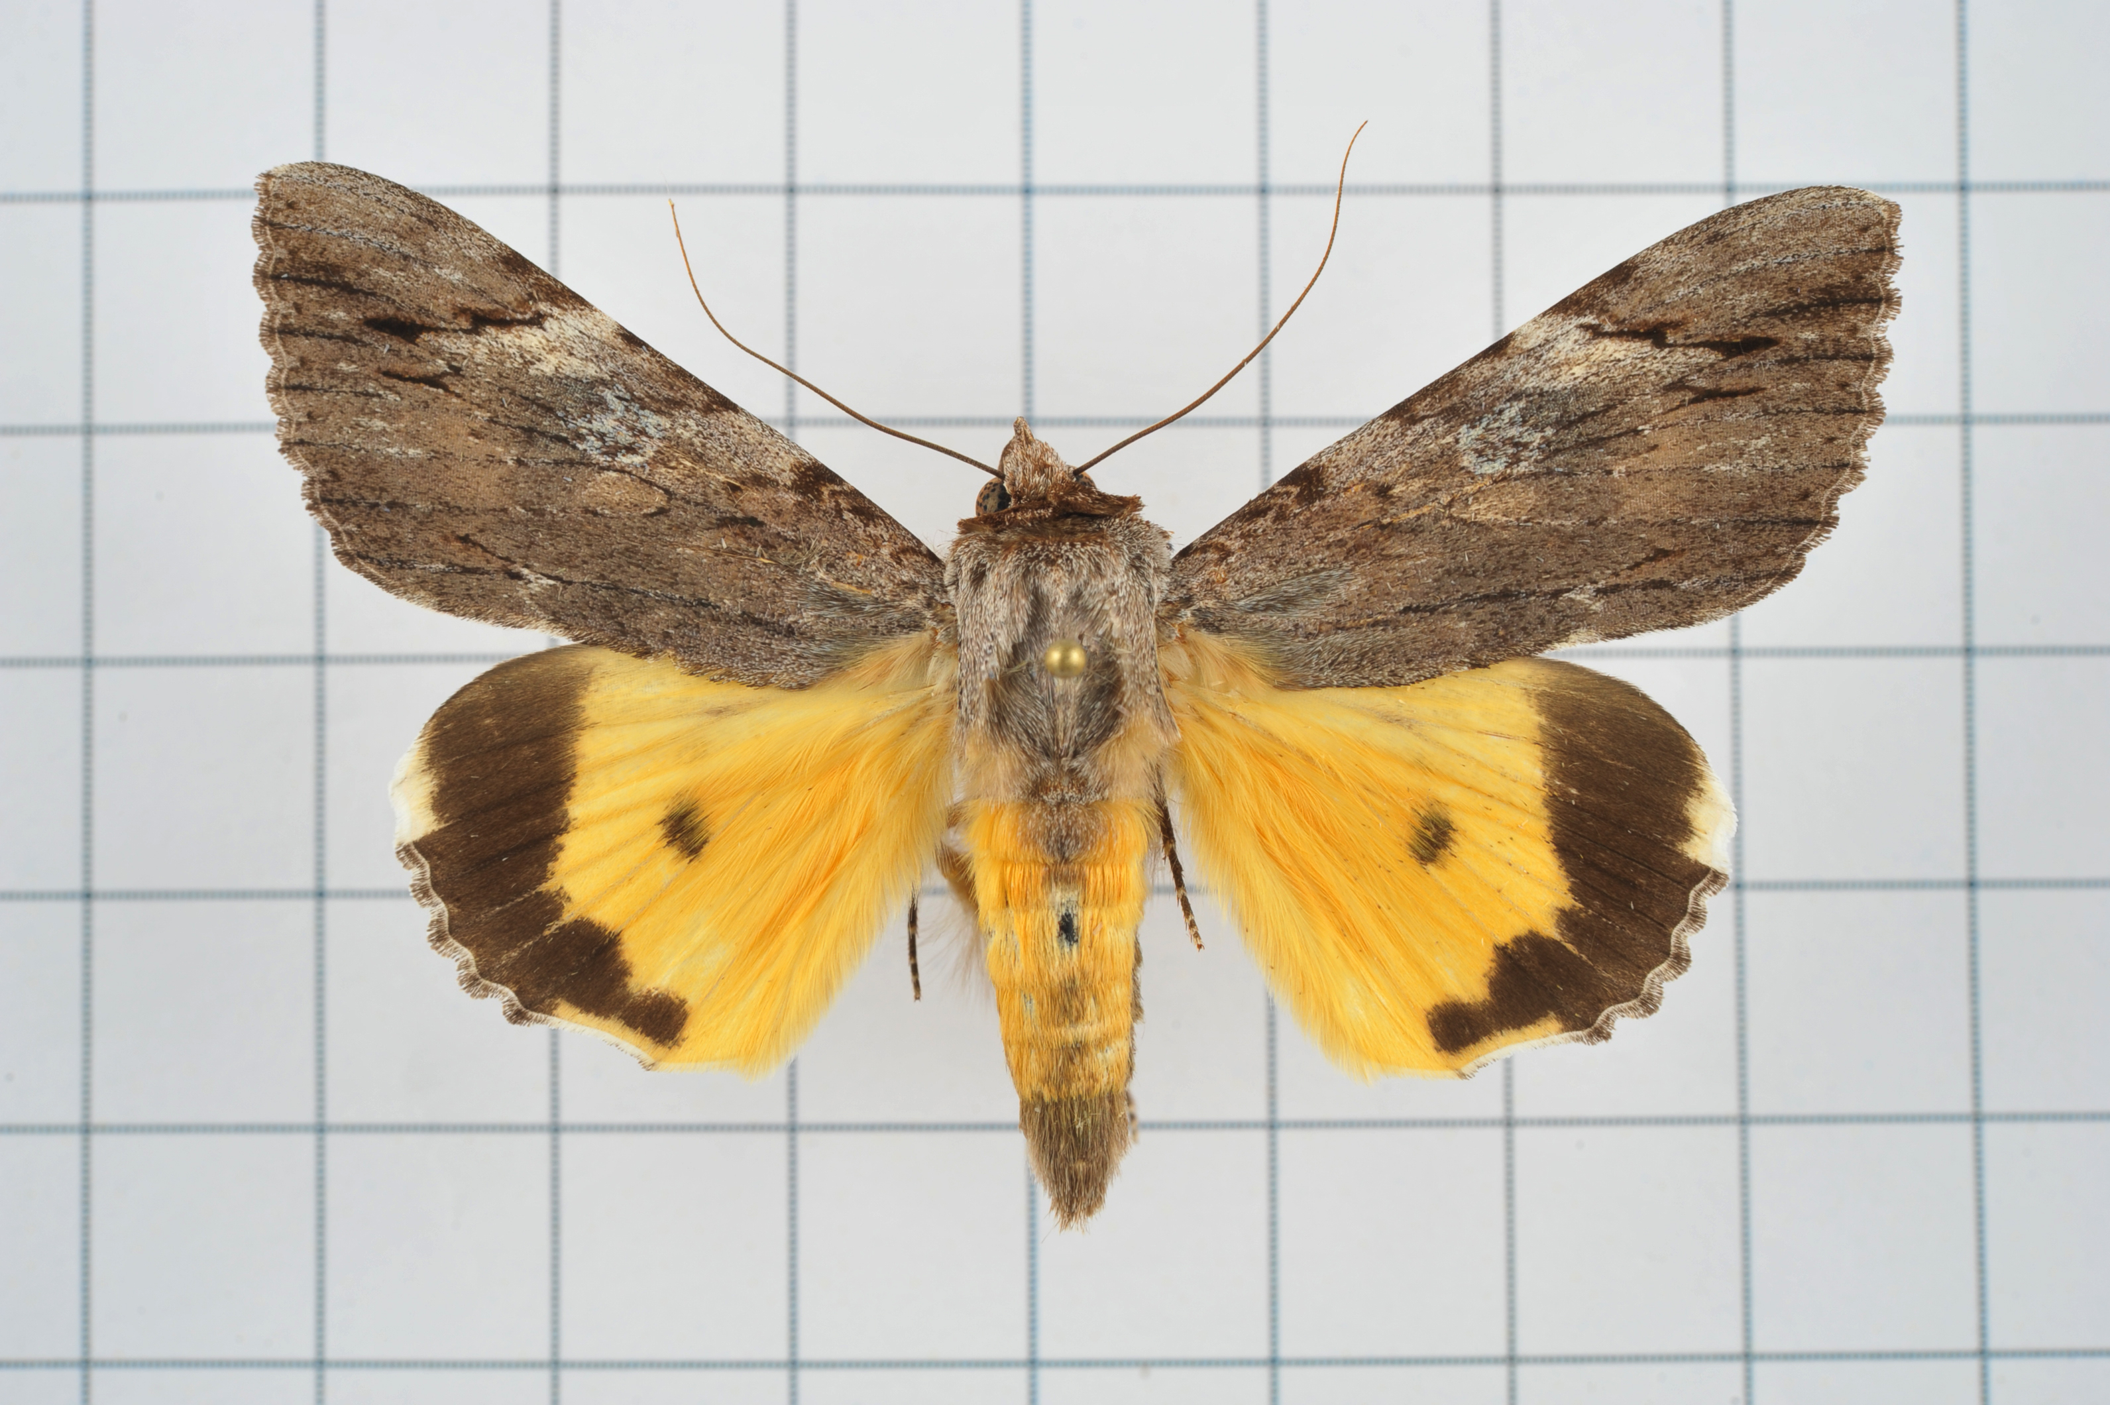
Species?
Paracatocala macula macula
